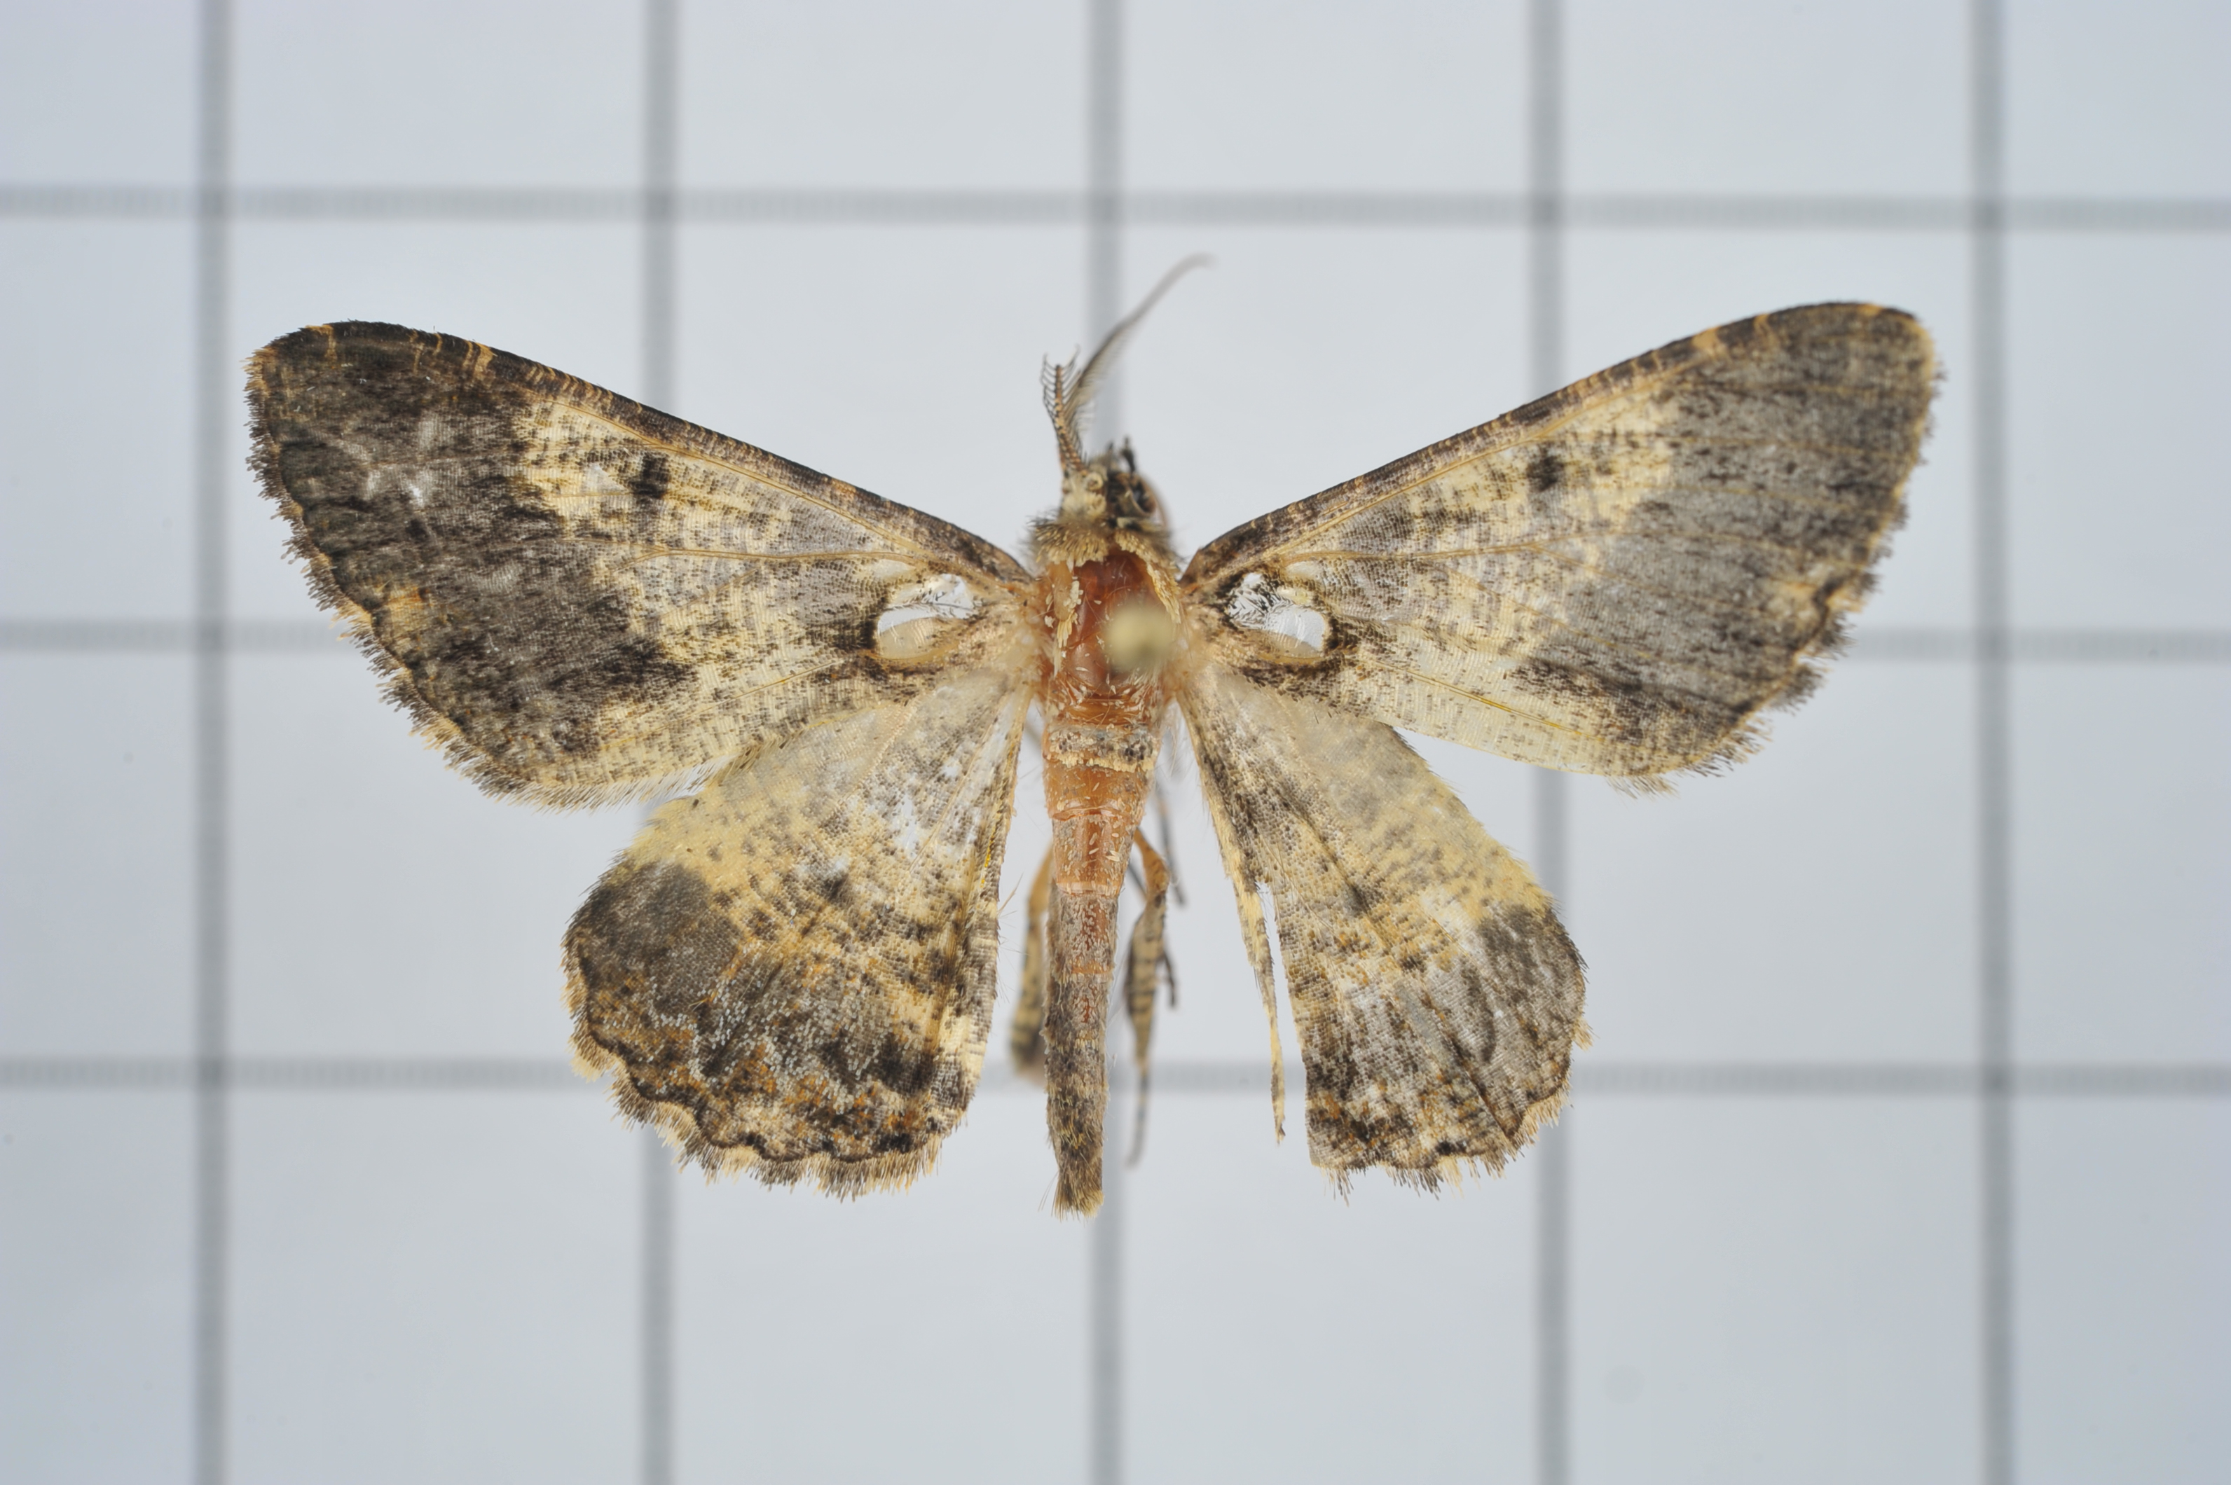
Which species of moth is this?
Alcis taiwanovariegata
